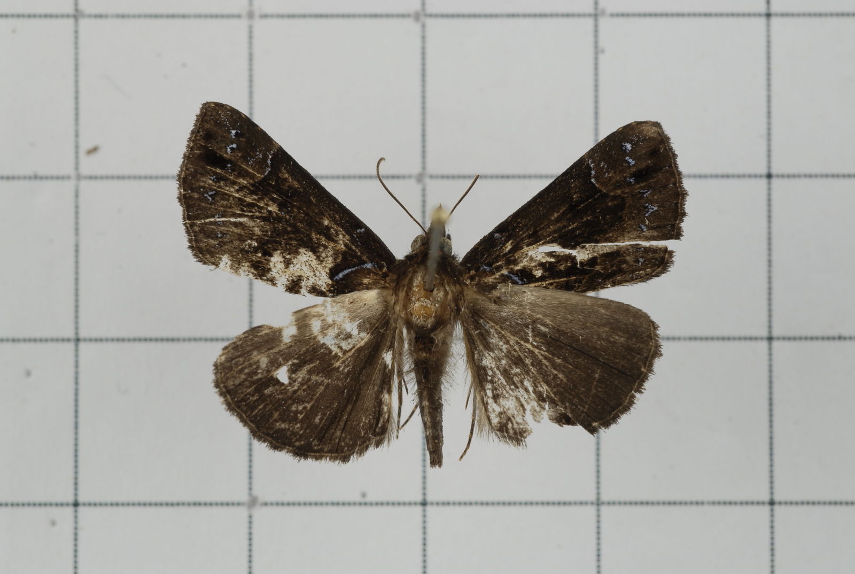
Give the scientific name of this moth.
Hypena taiwana
